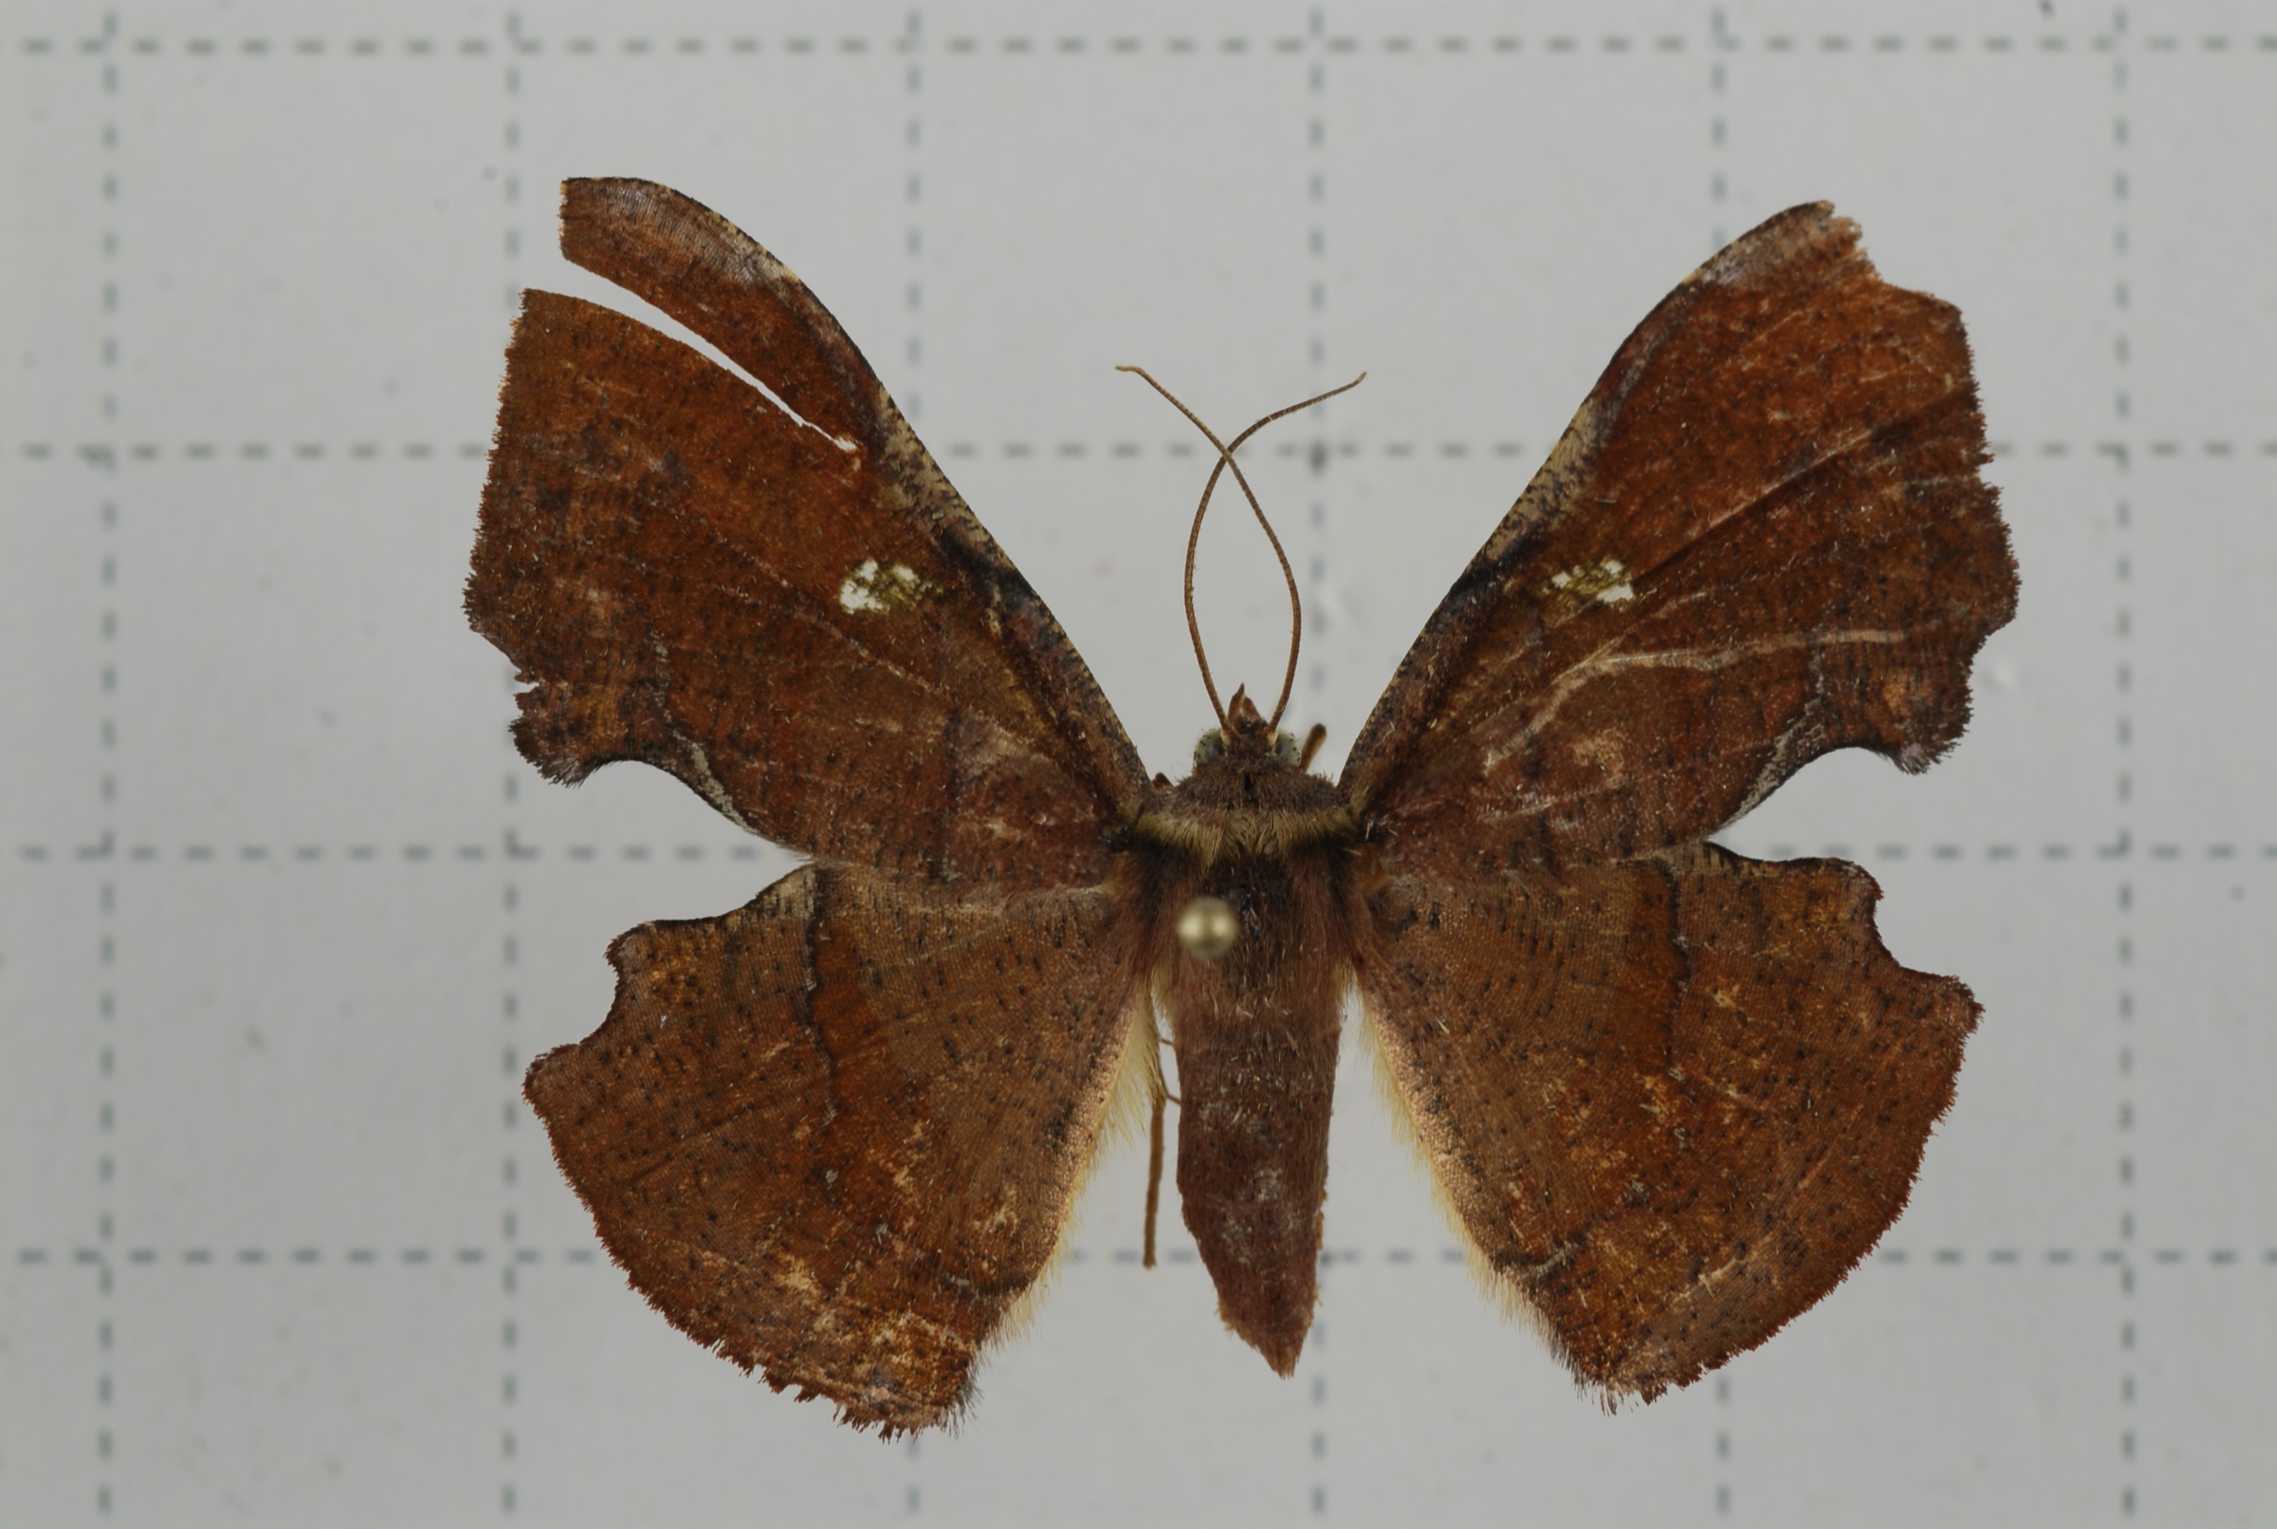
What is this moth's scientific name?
Fascellina chromataria
